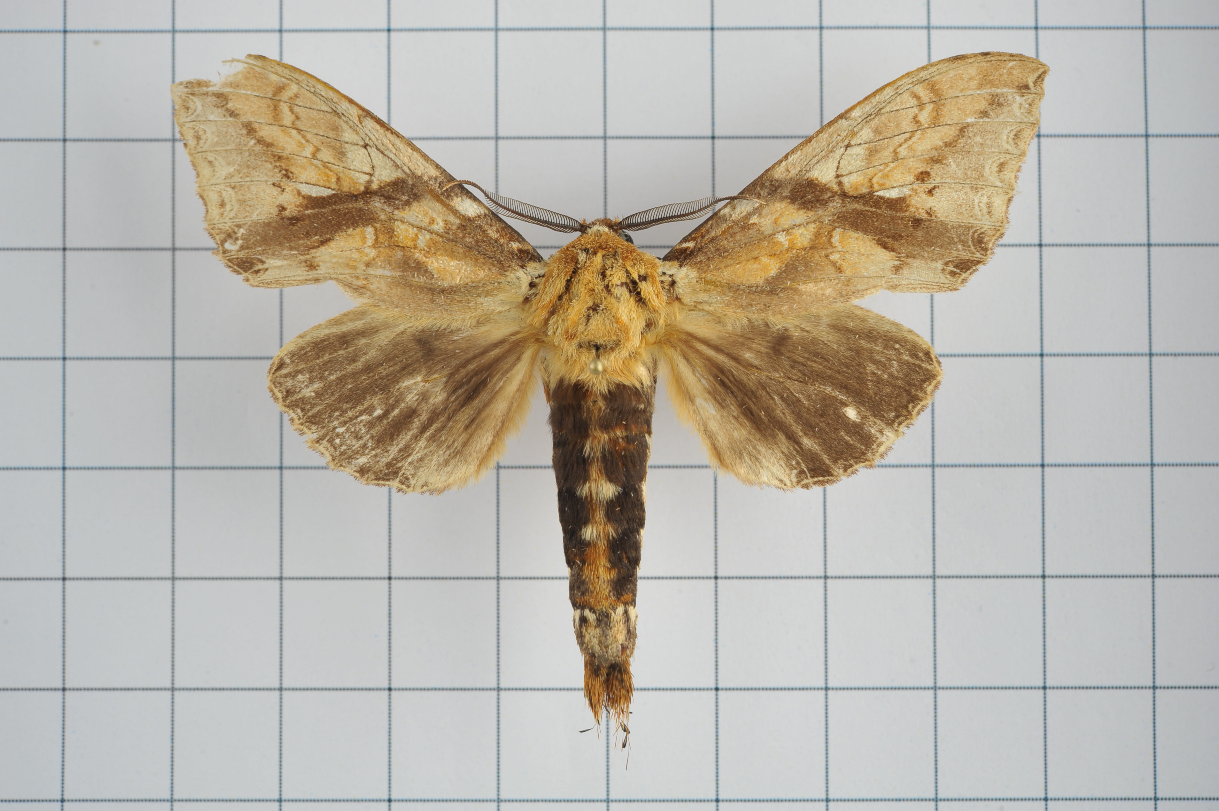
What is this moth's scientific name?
Dudusa nobilis
